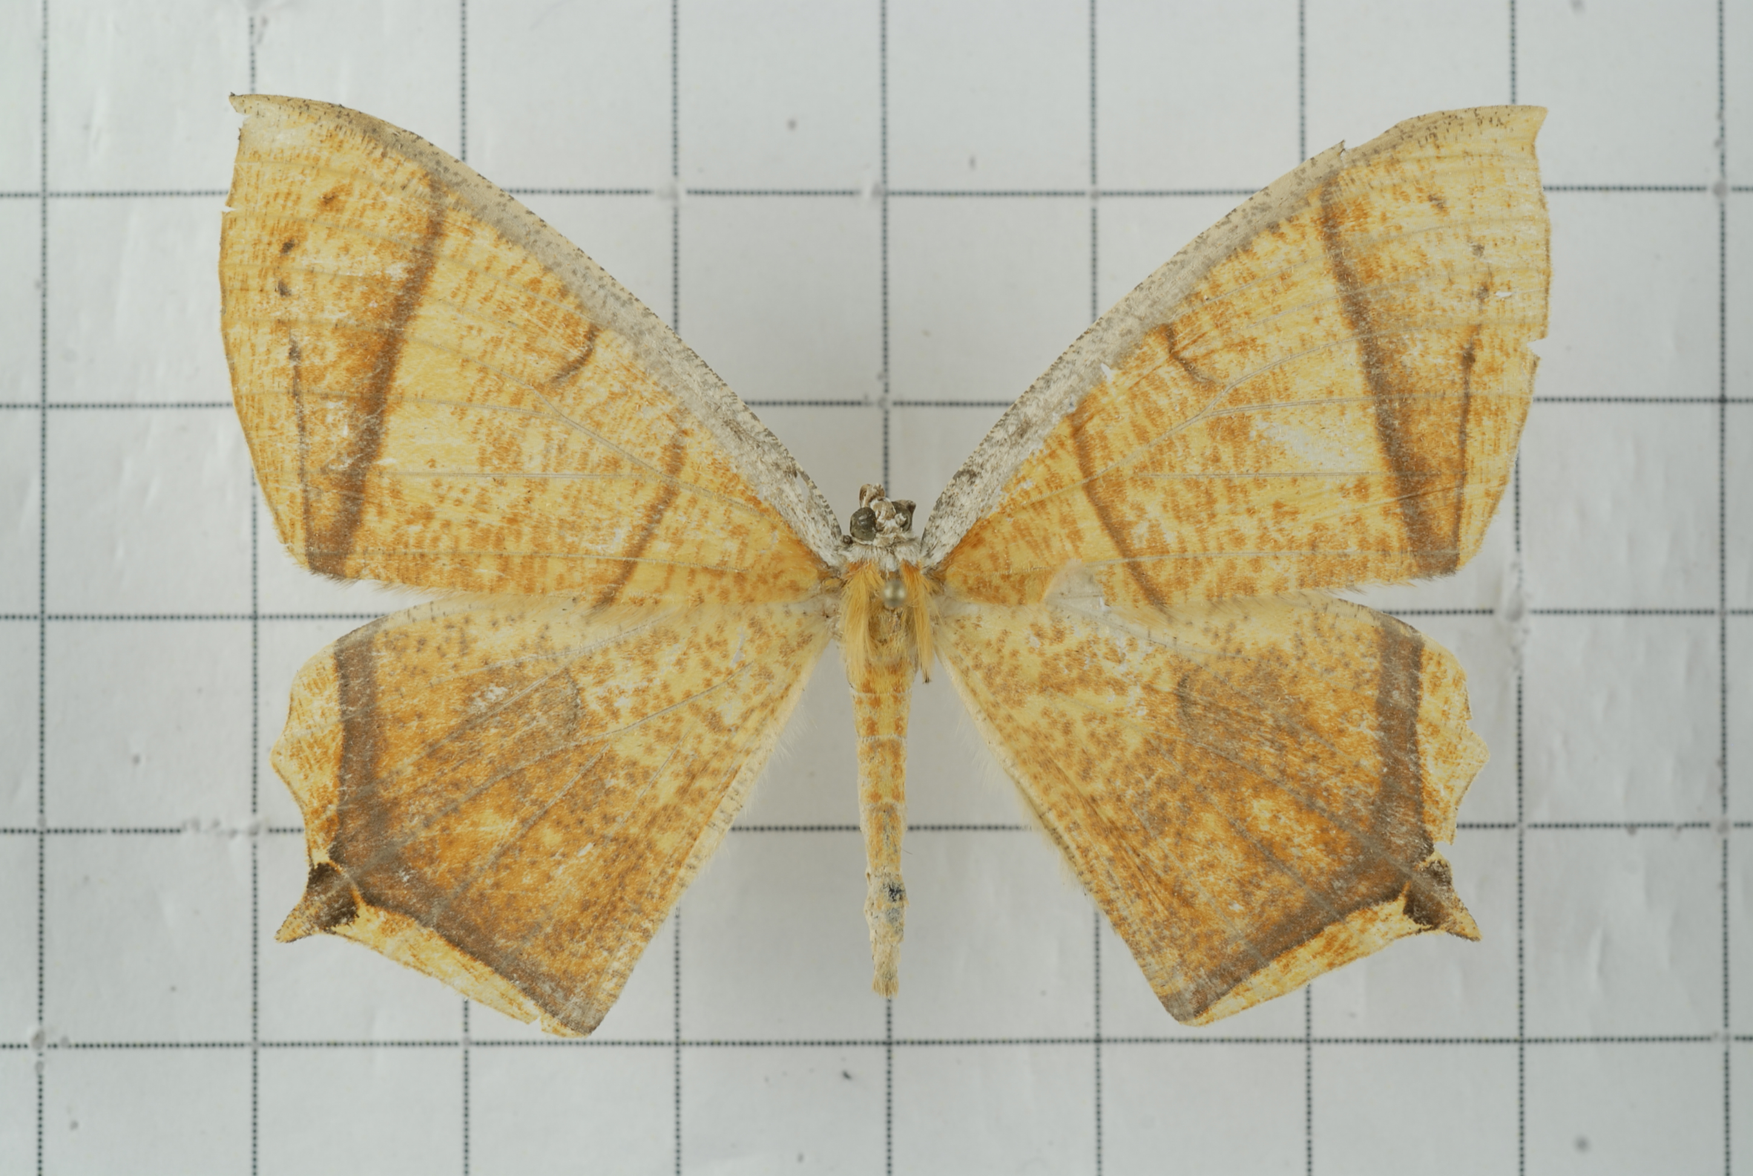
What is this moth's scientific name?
Thinopteryx crocoptera assamensis
